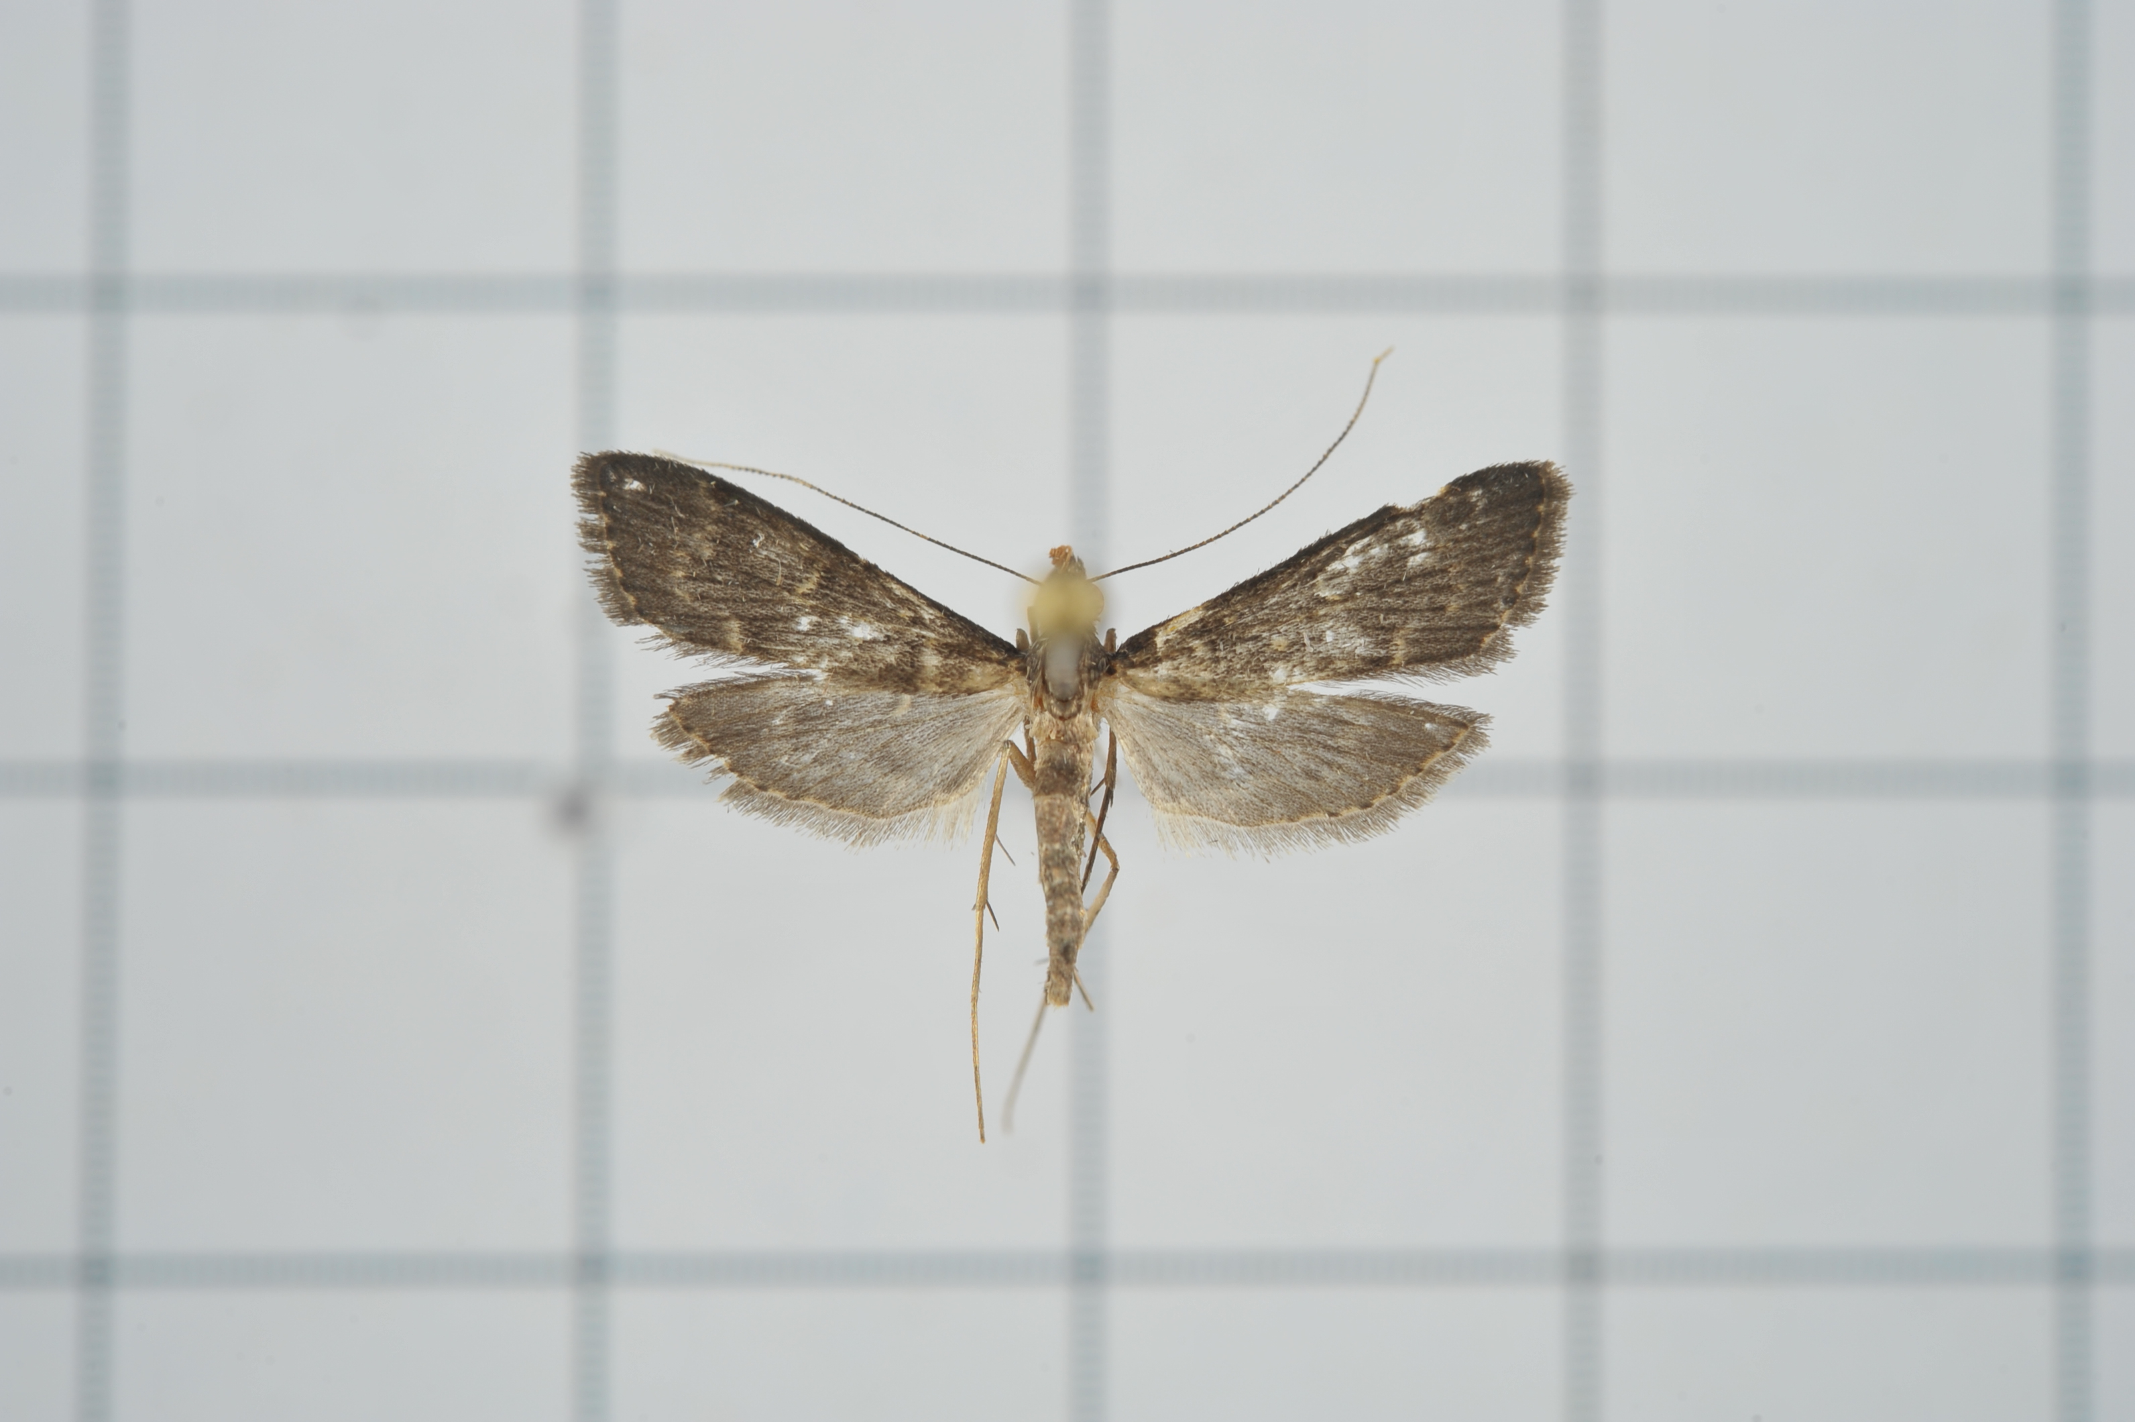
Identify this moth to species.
Symmoracma minoralis
